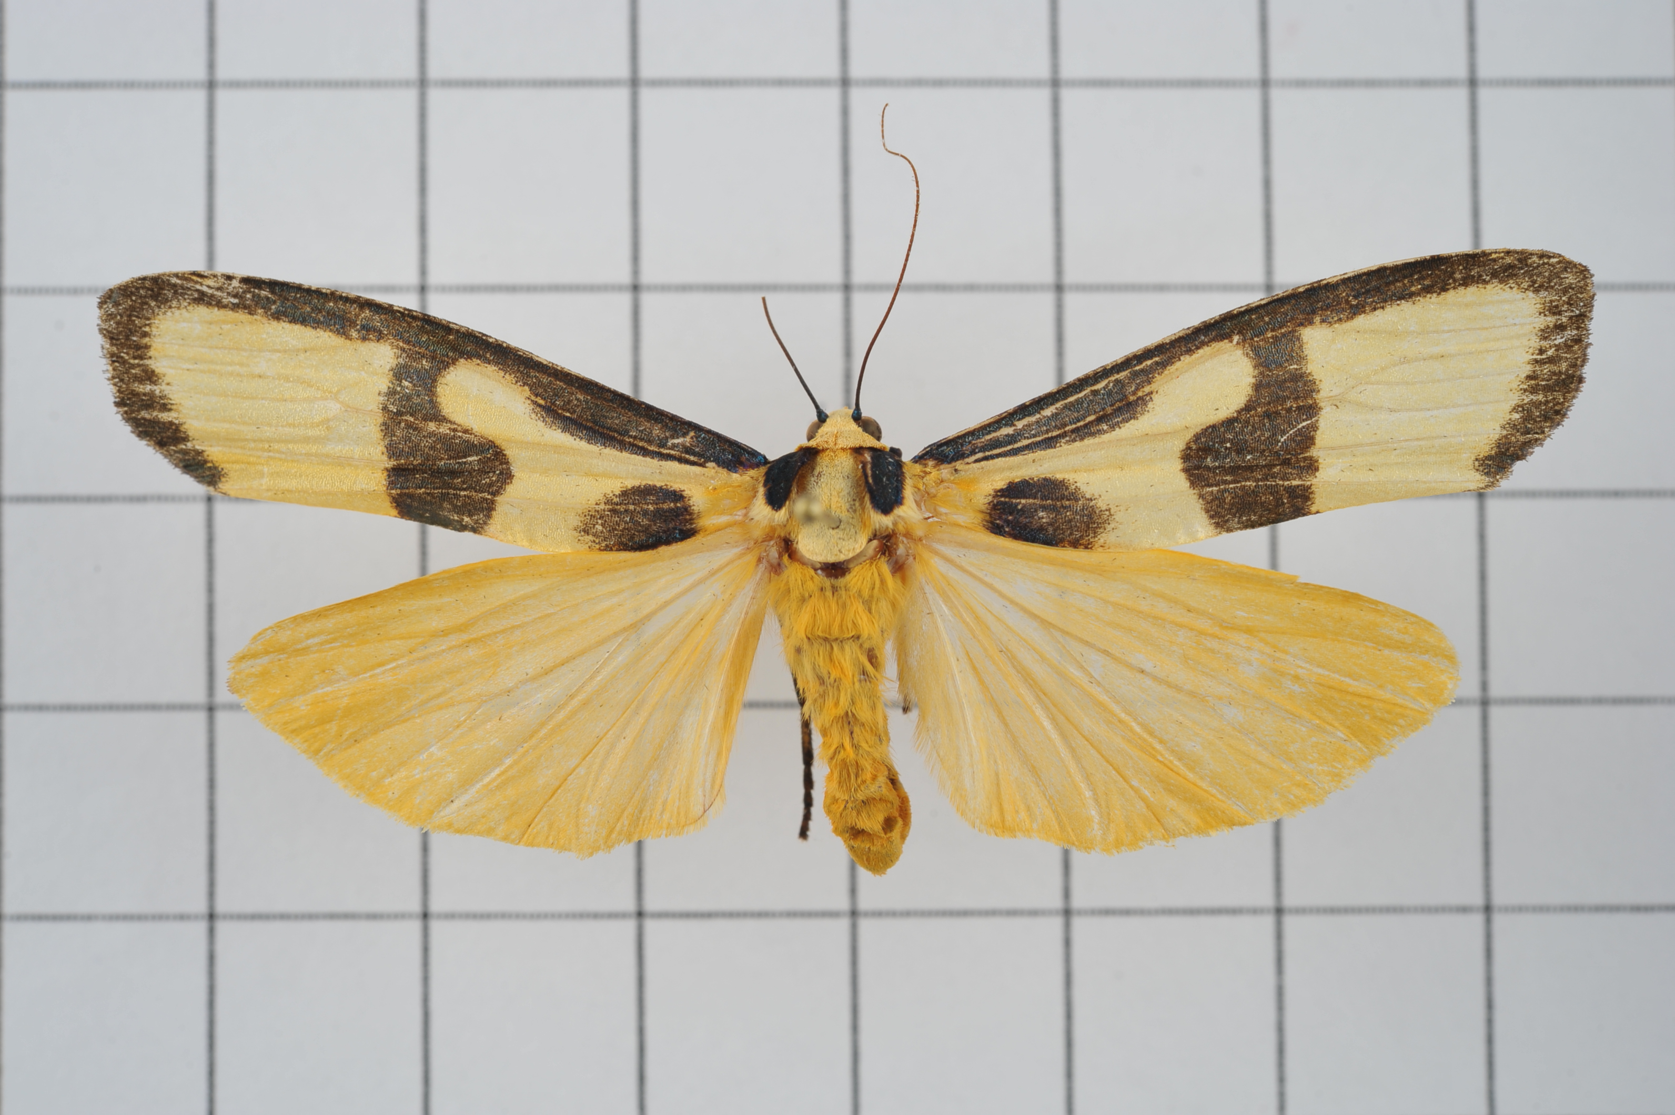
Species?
Chrysaeglia magnifica
